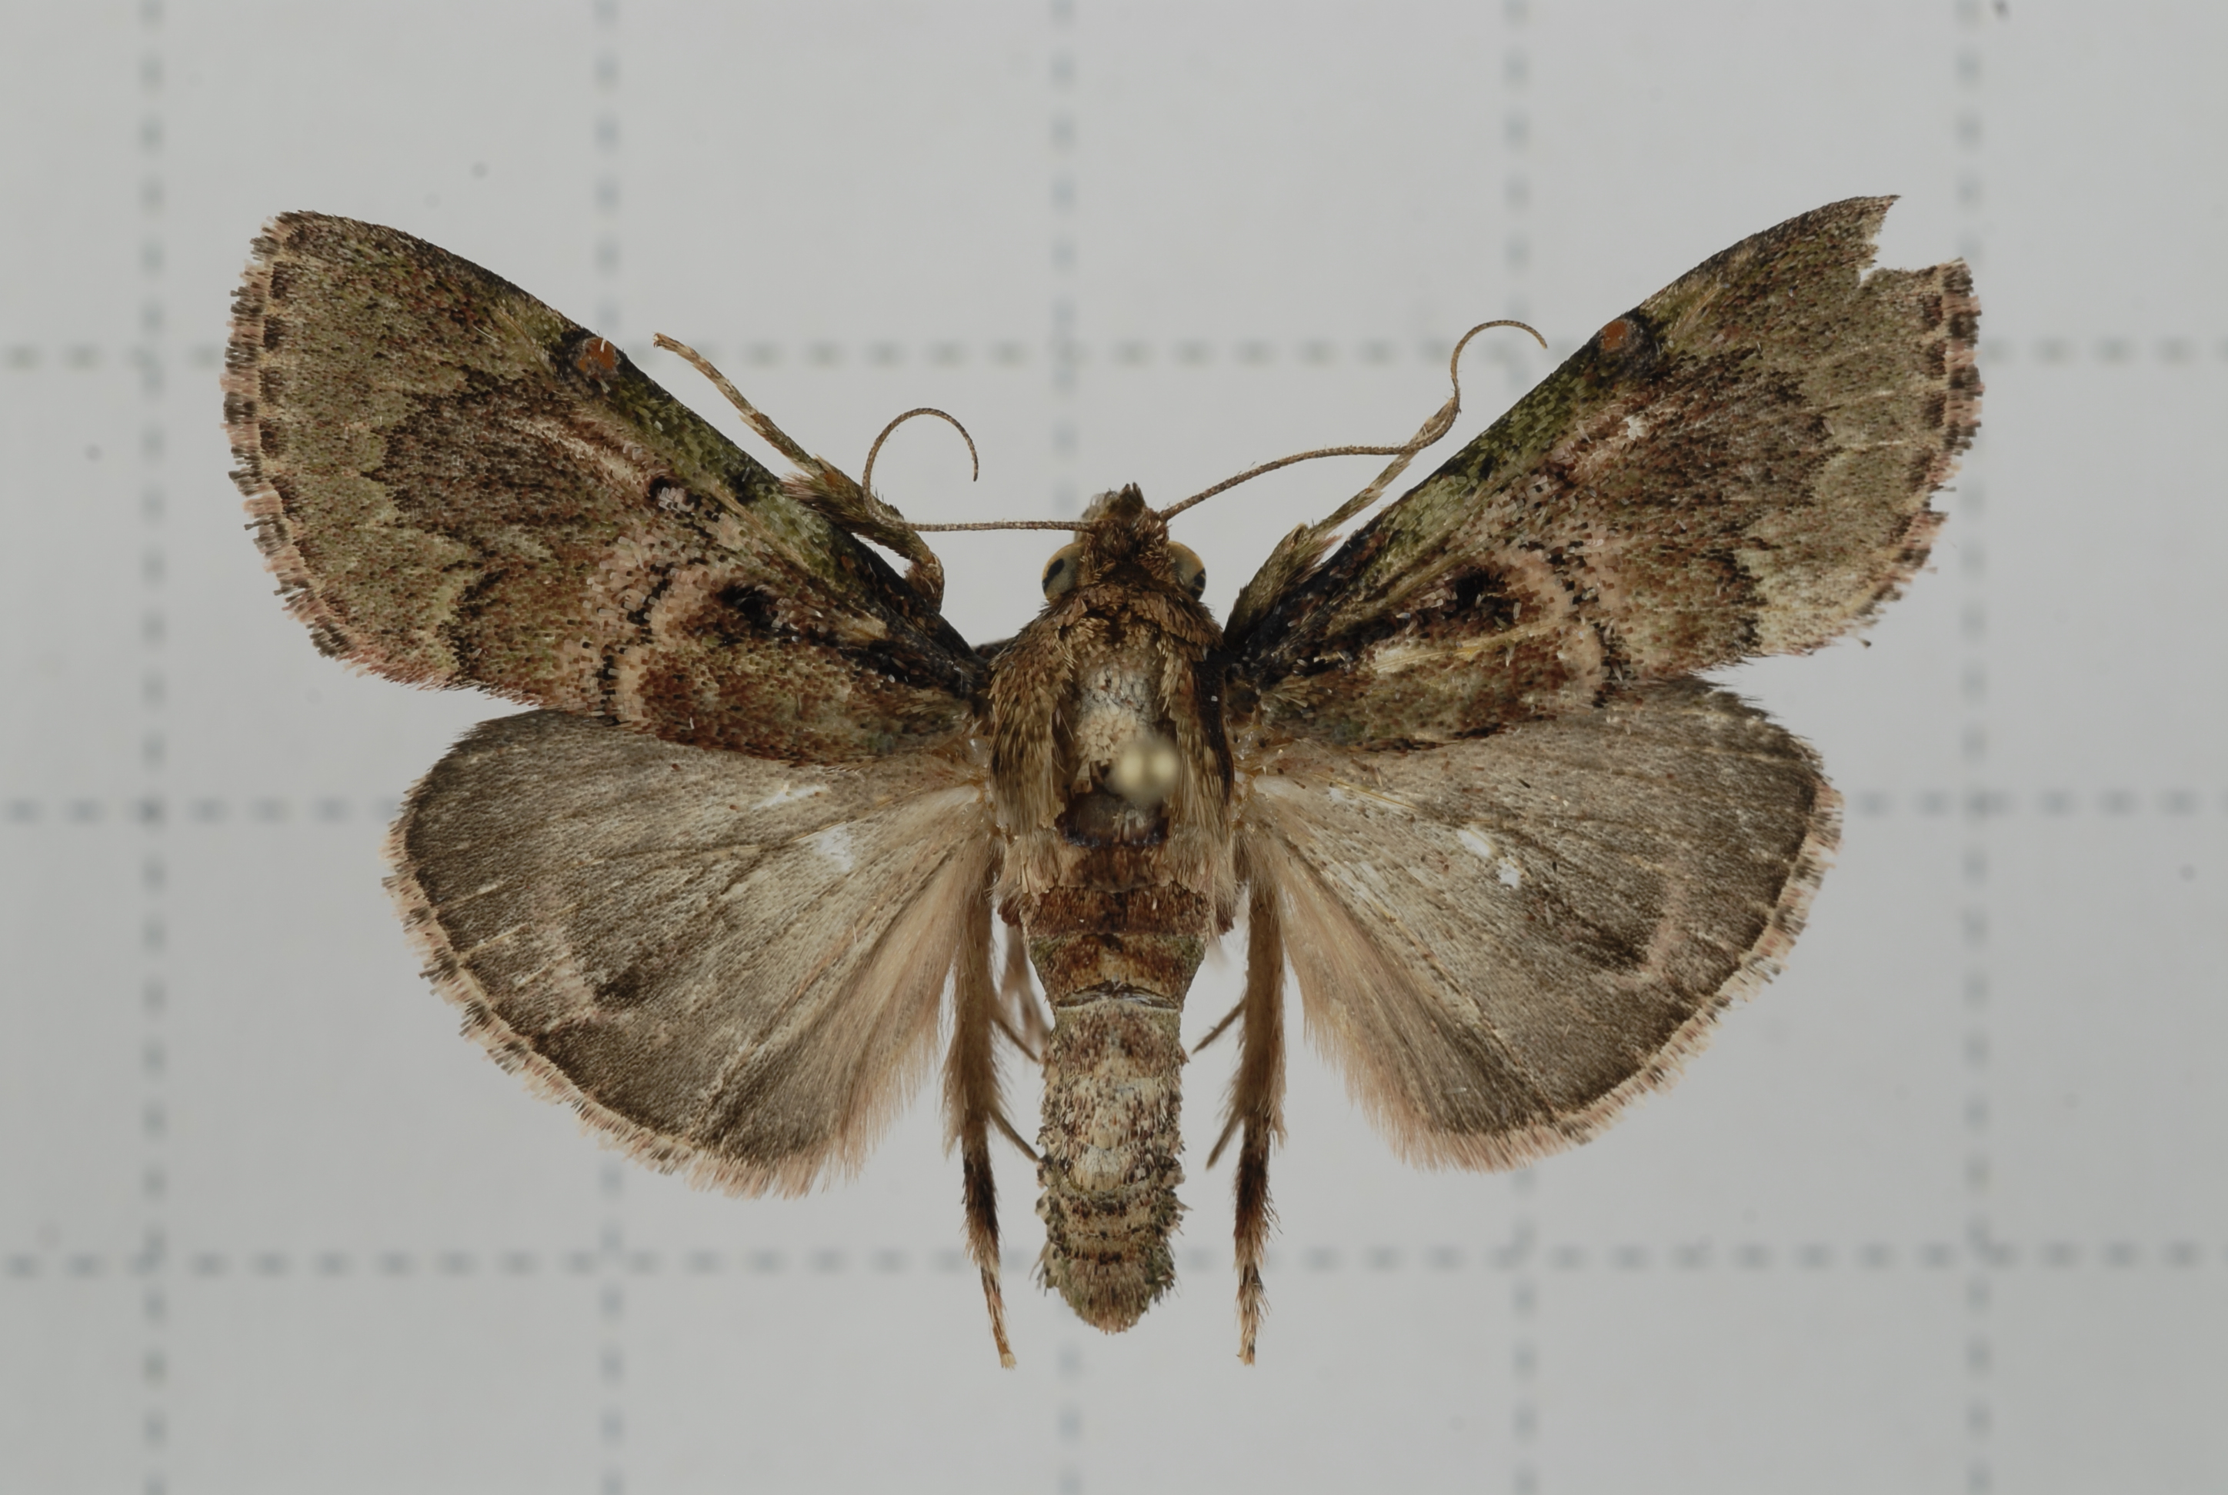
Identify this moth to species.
Locastra muscosalis
